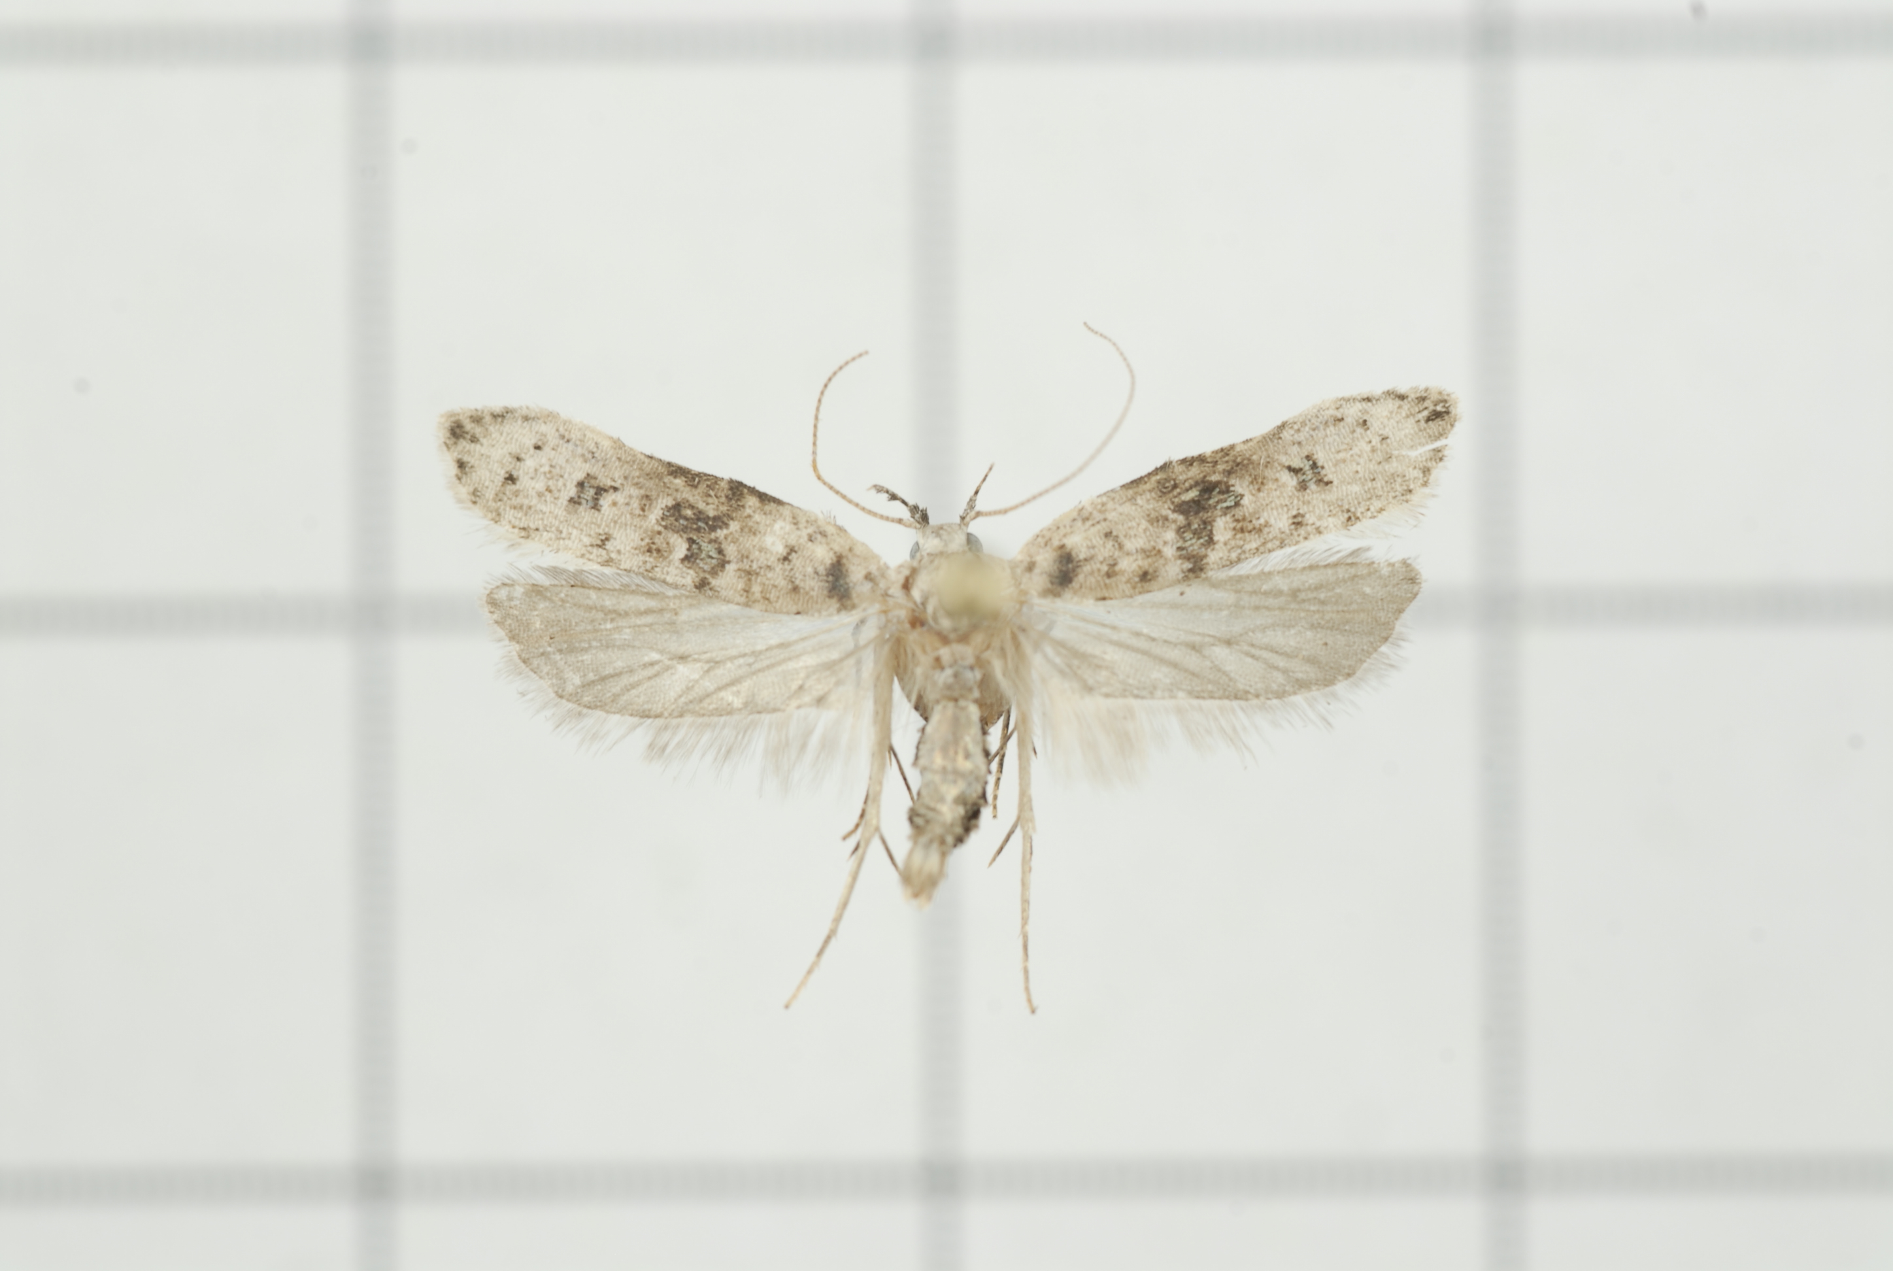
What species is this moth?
Tituacia deviella
